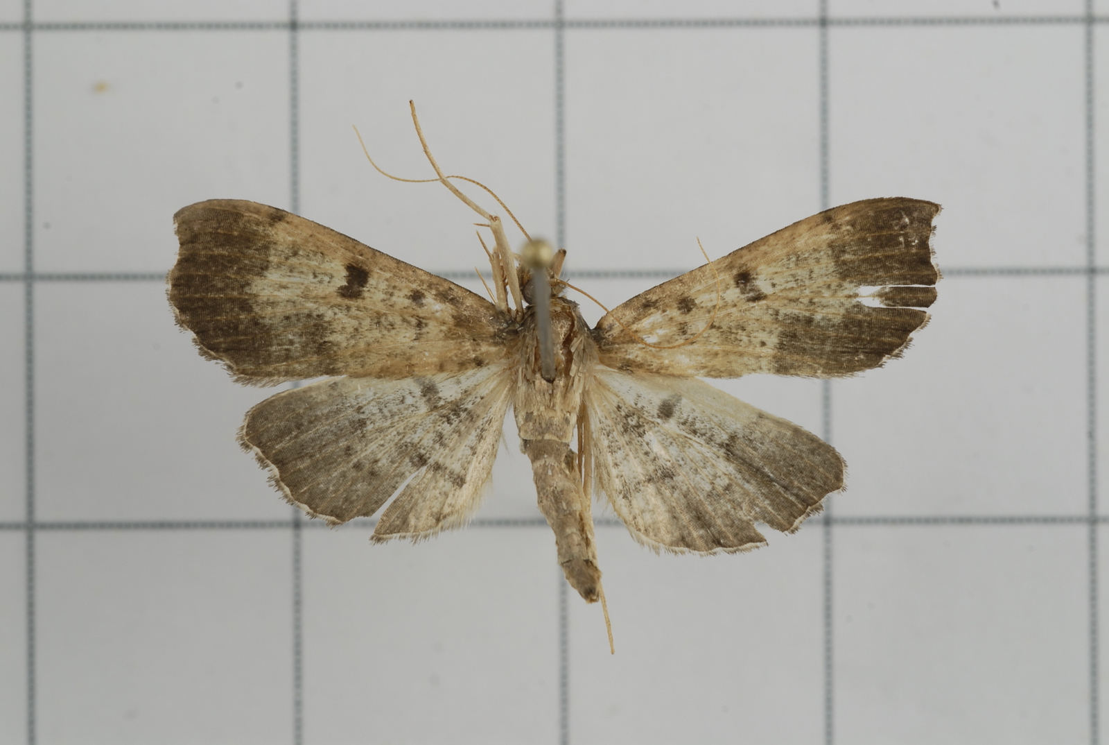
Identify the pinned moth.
Ceratarcha umbrosa
